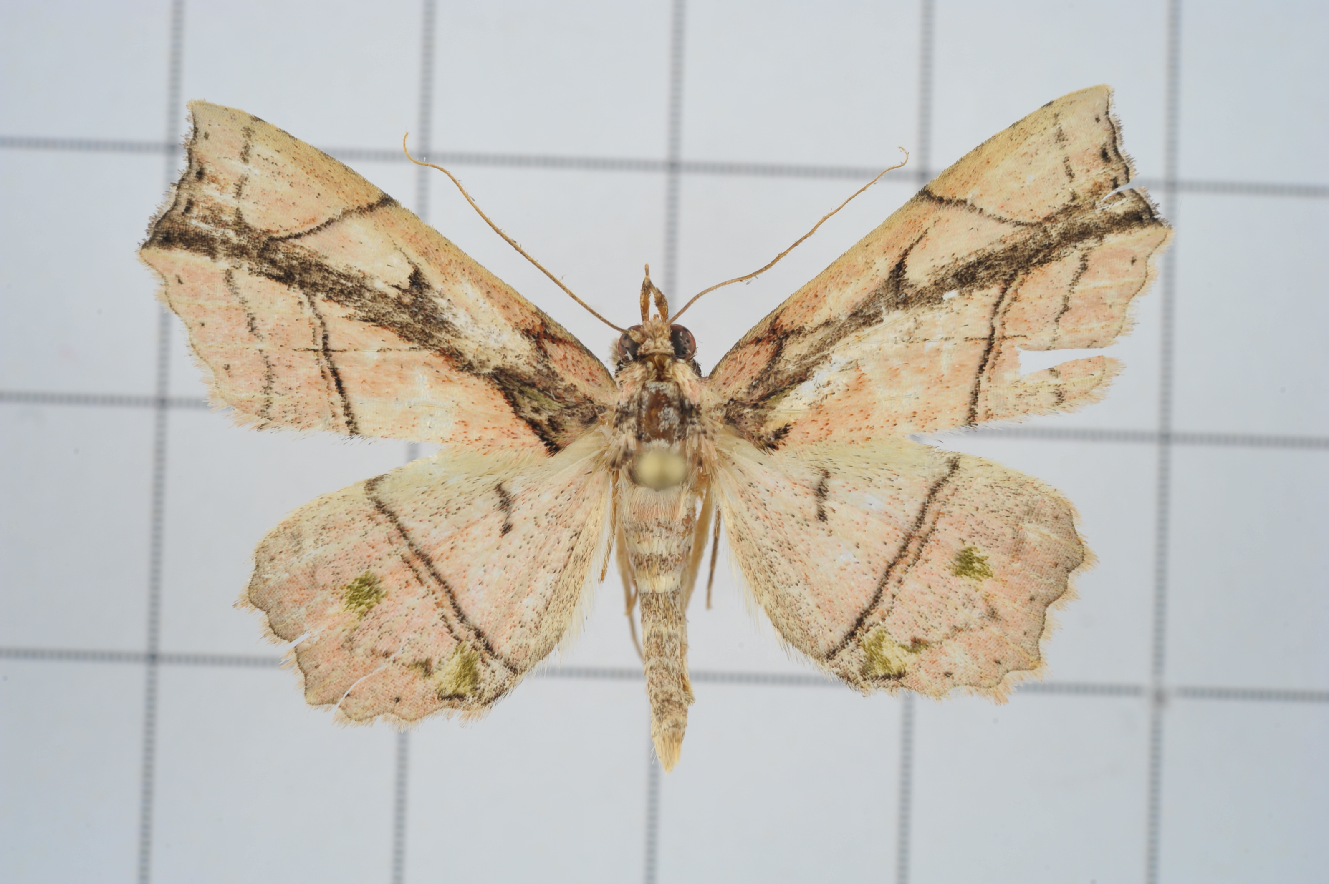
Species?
Tamba lala
